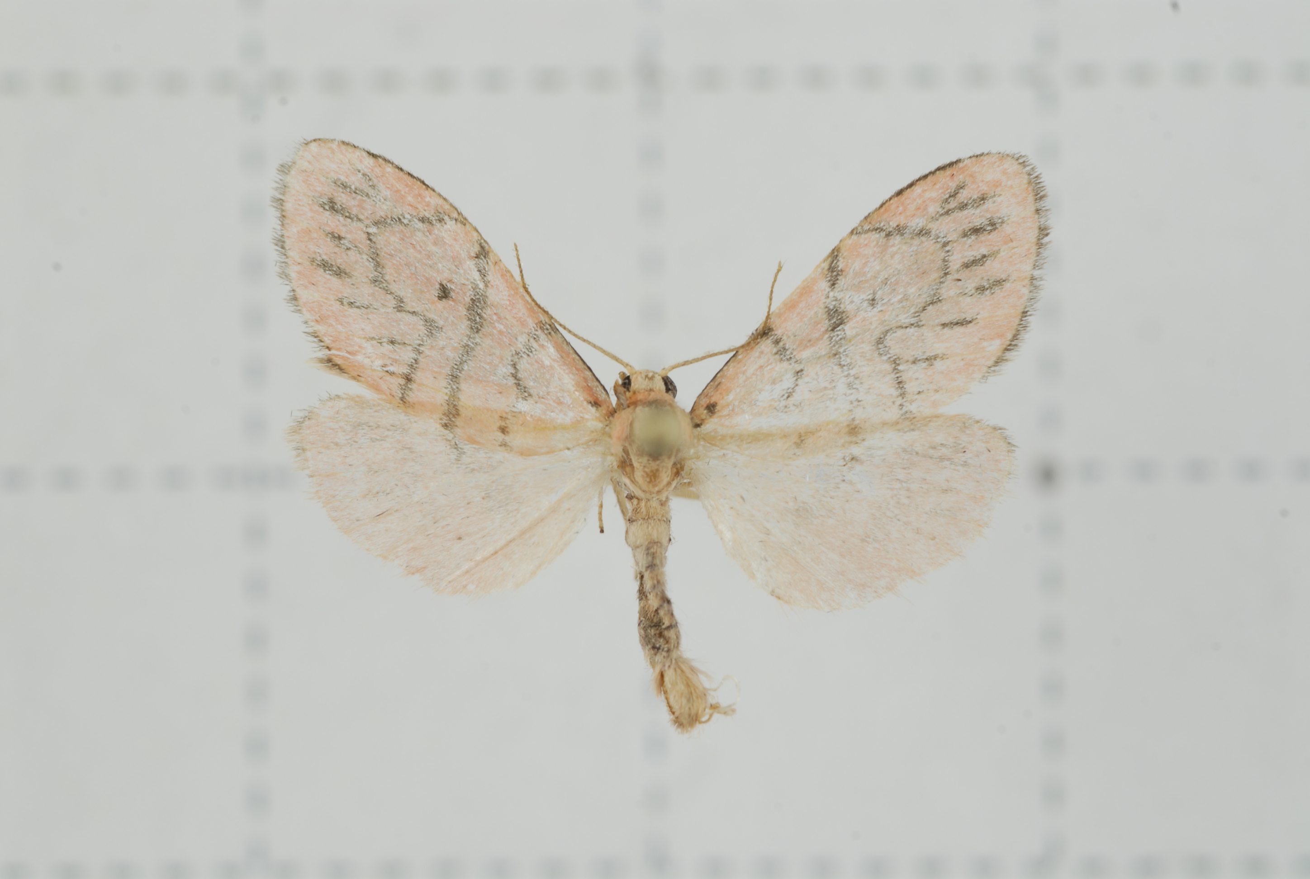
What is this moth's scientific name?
Asuridia inouei
